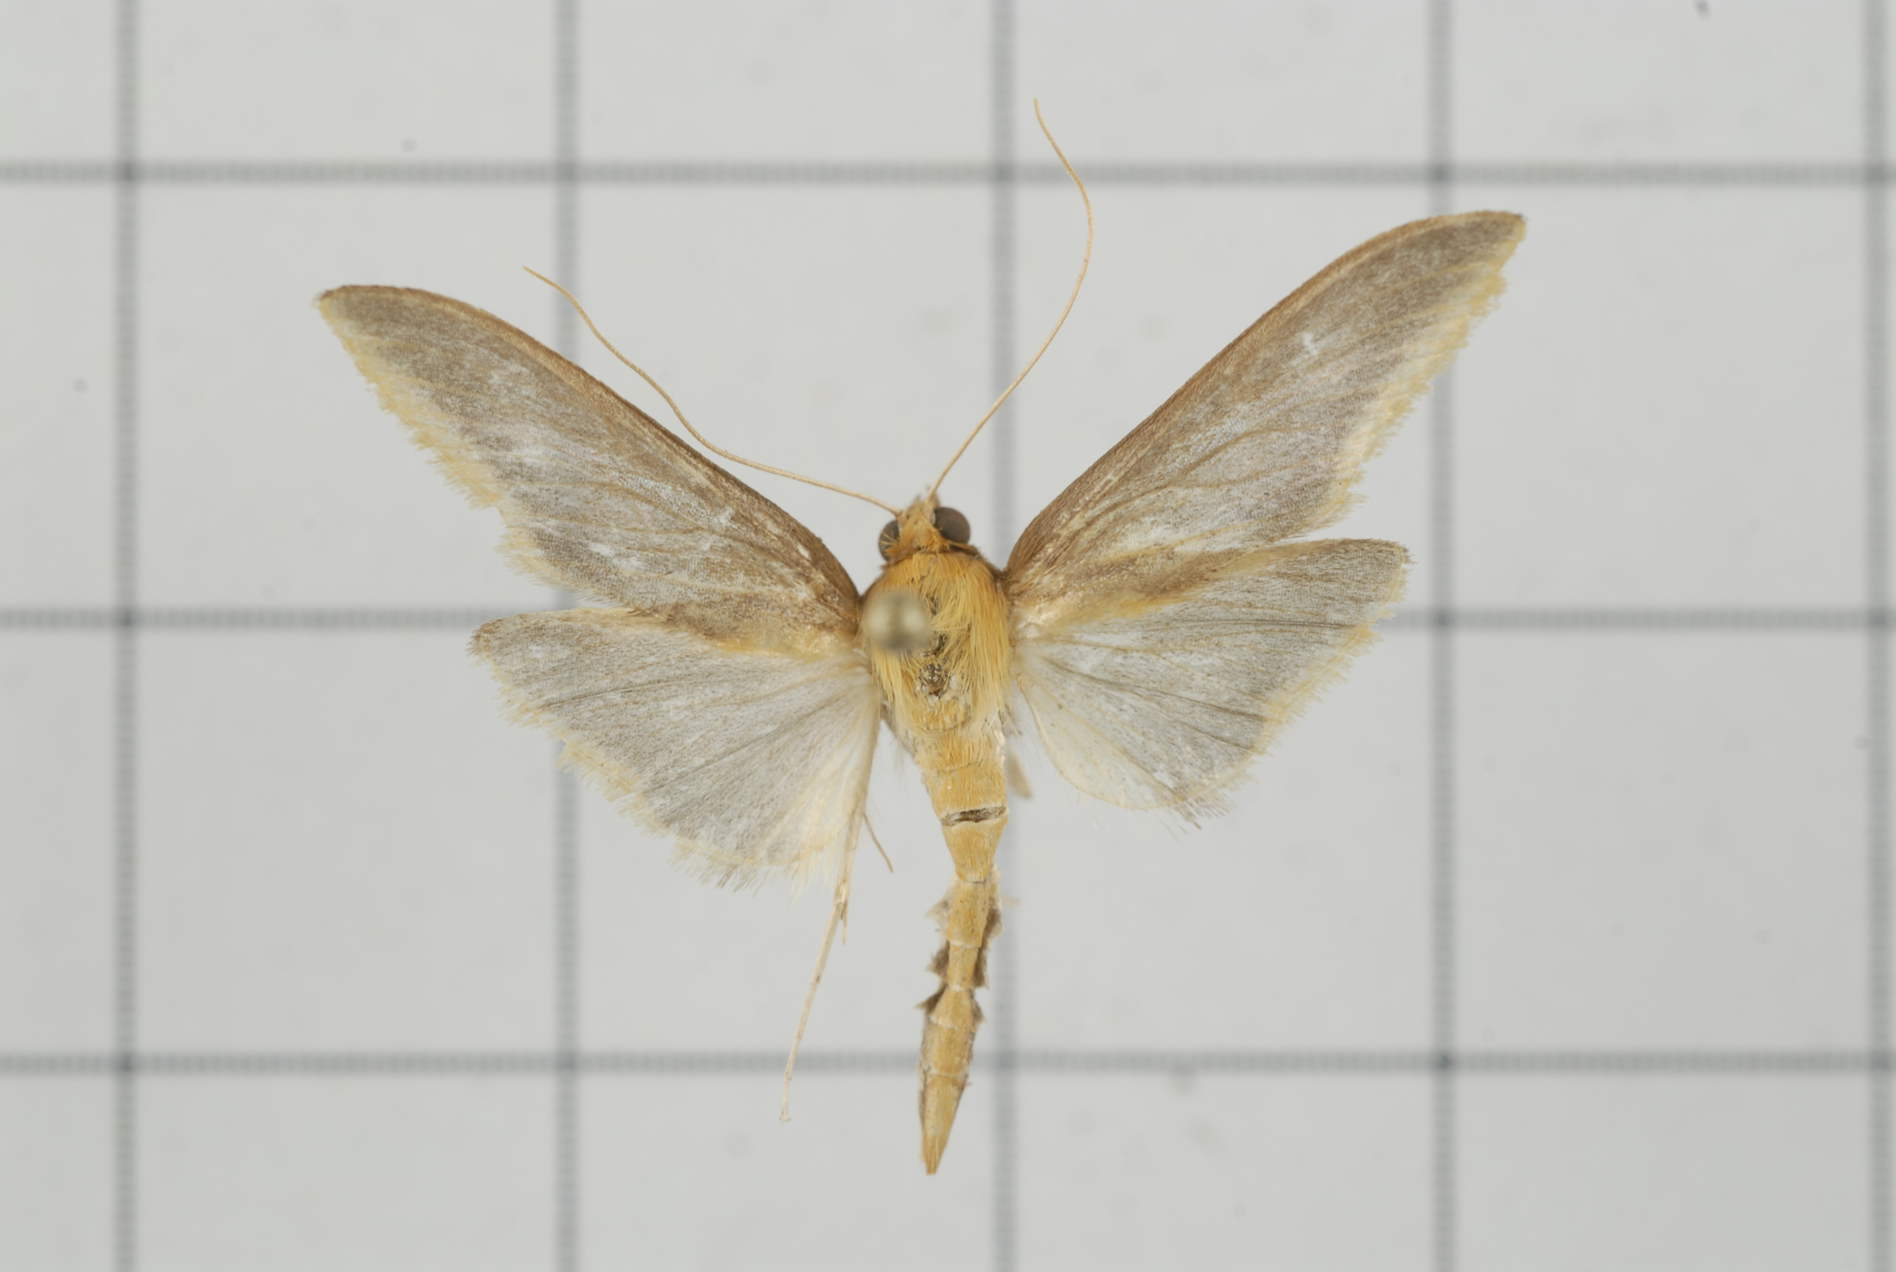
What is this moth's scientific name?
Circobotys aurealis
